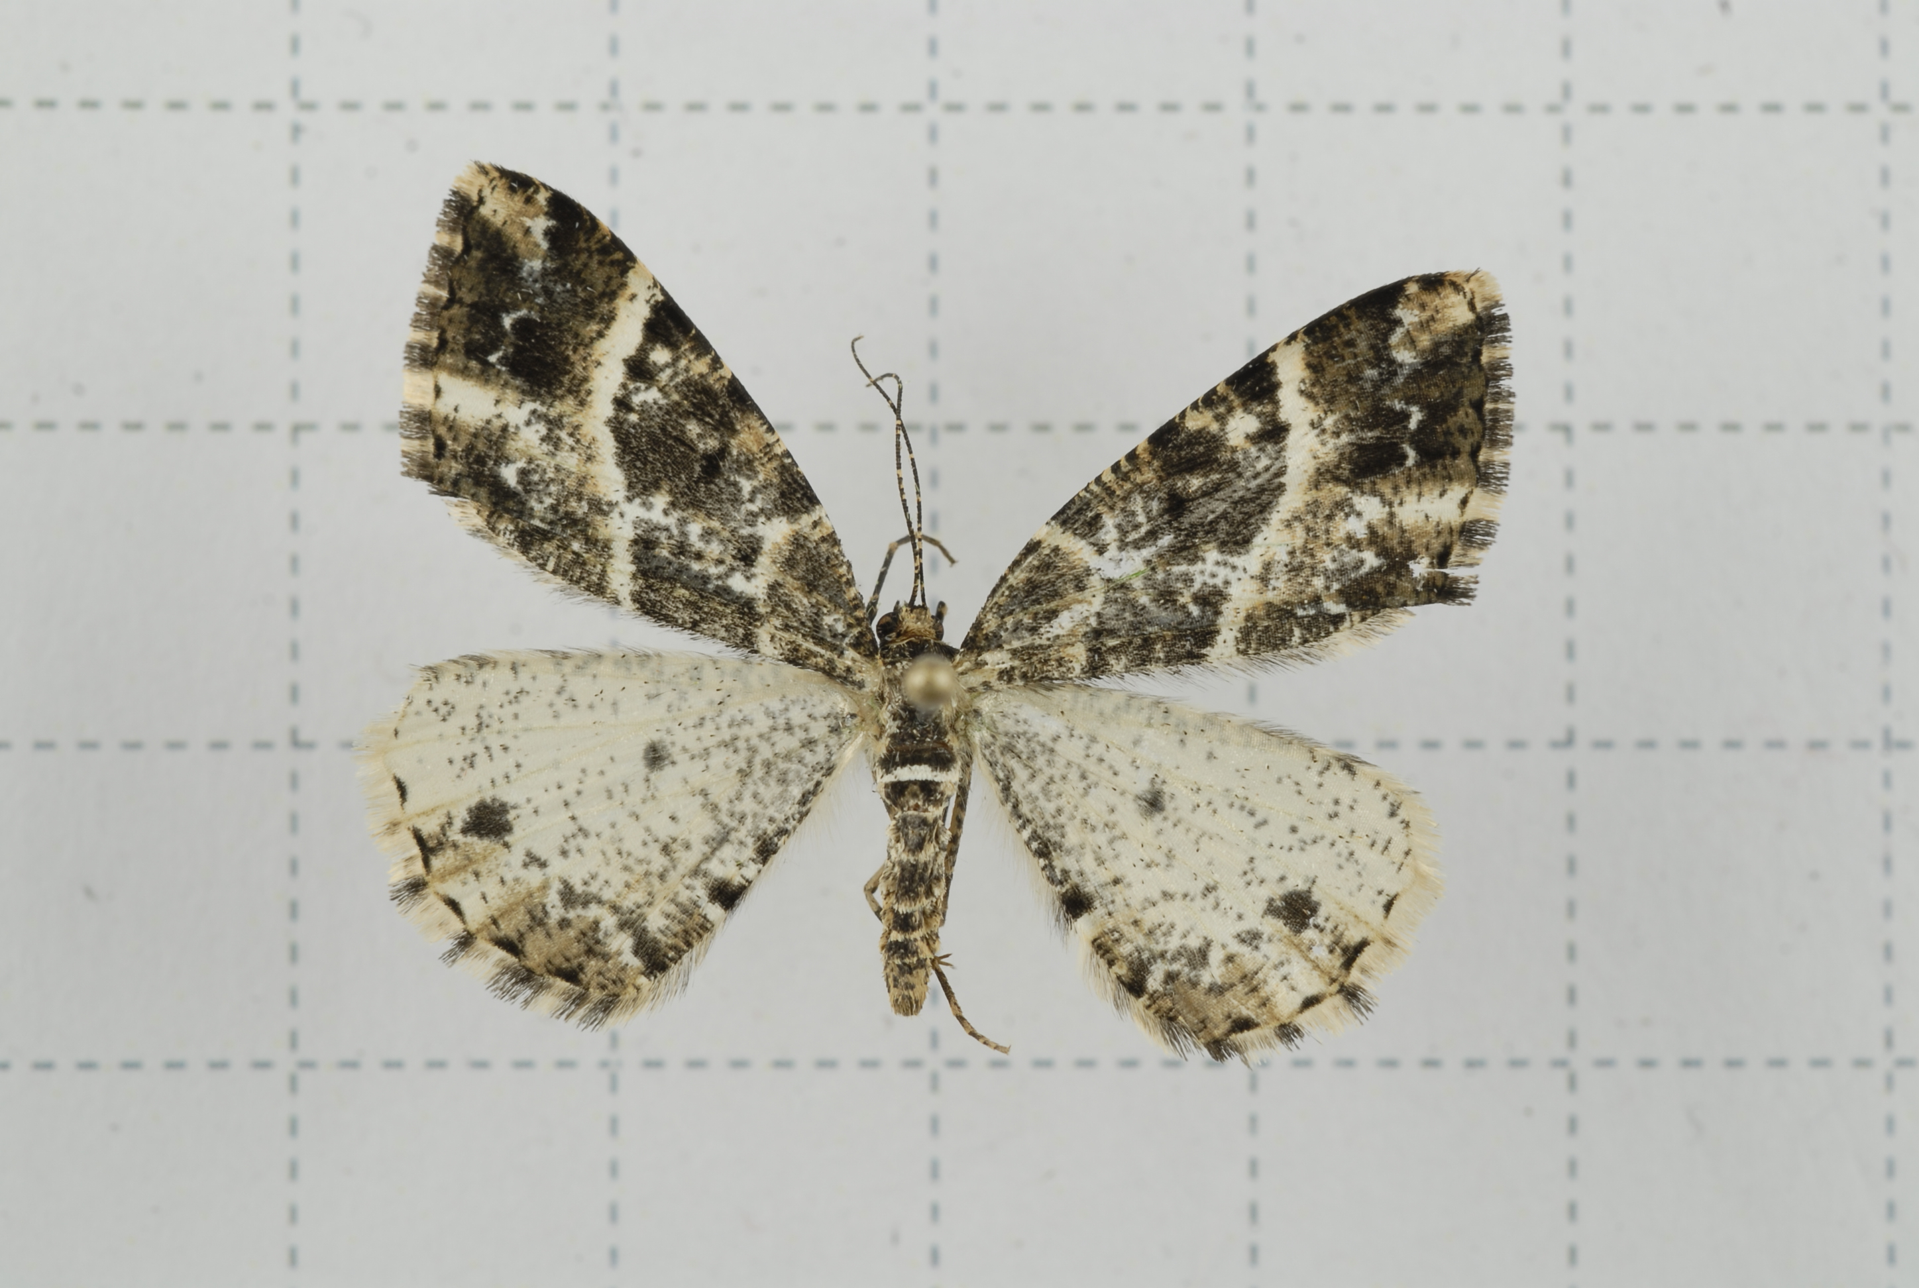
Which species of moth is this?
Harutalcis fumigata
